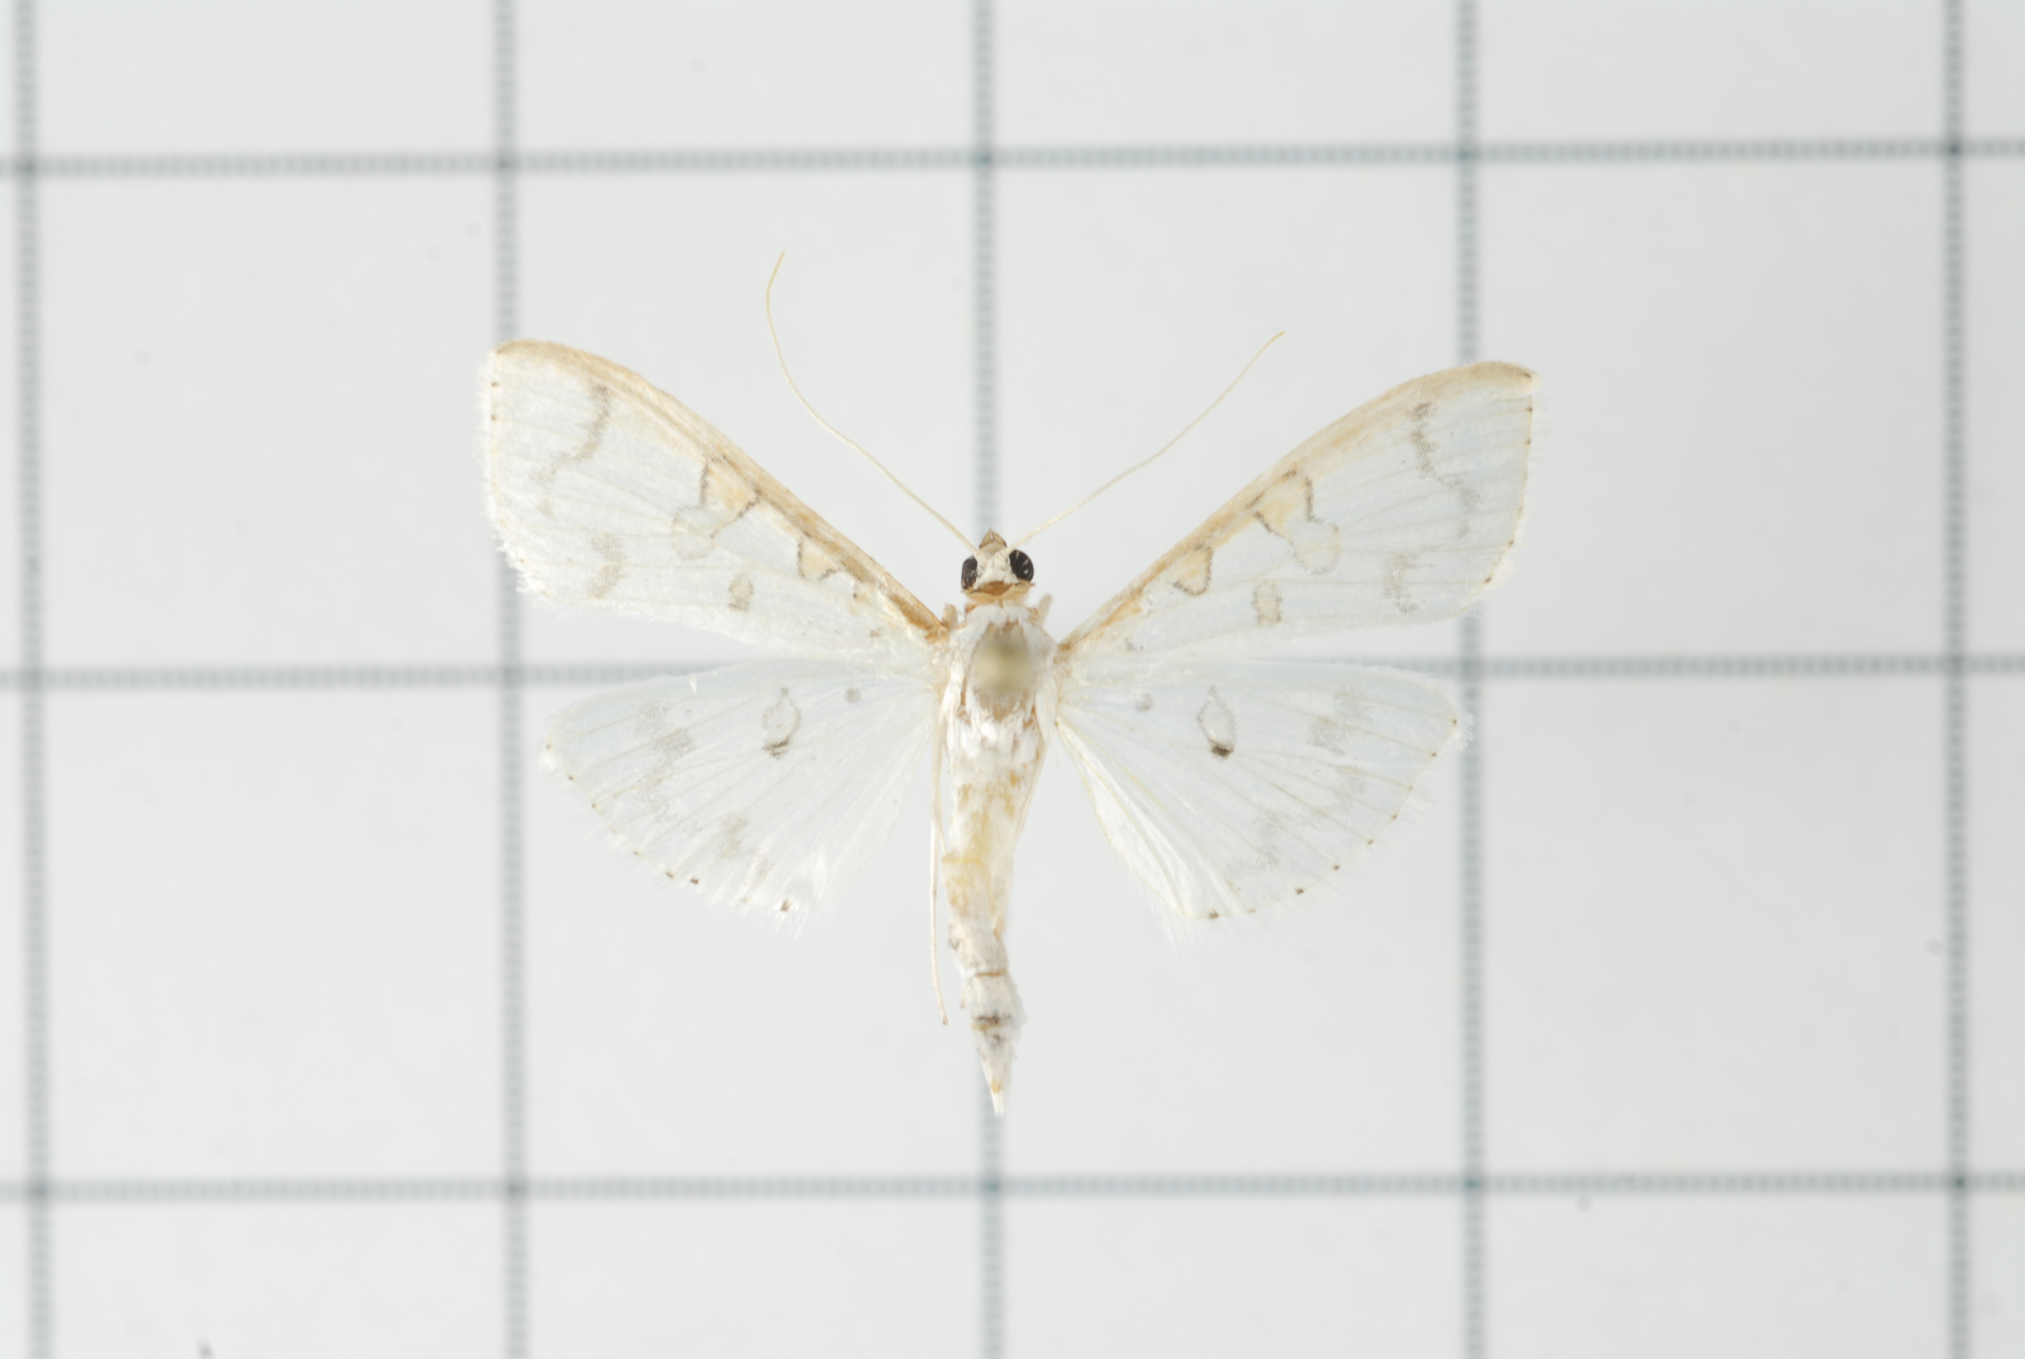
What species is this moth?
Palpita hypohomalia
